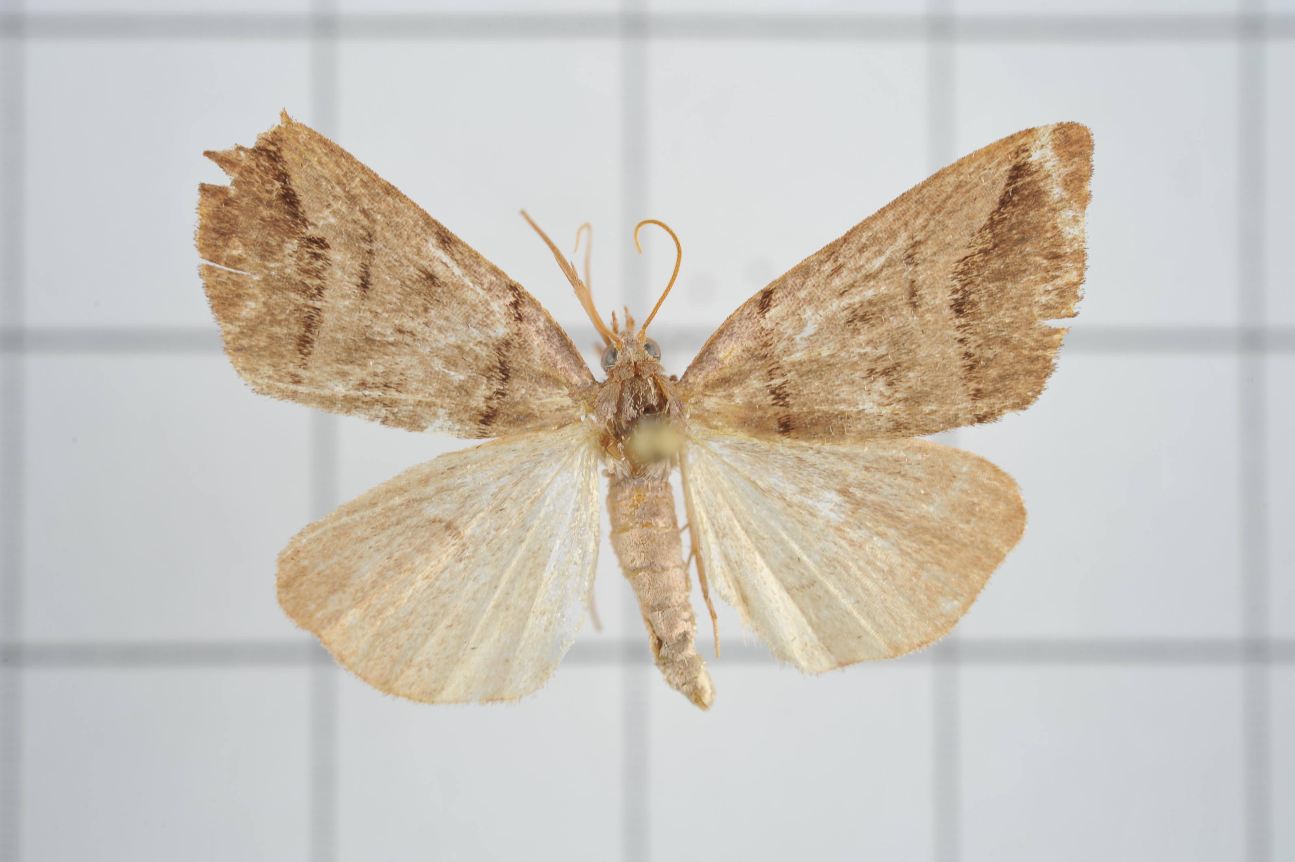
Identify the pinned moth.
Flammona trilineata
